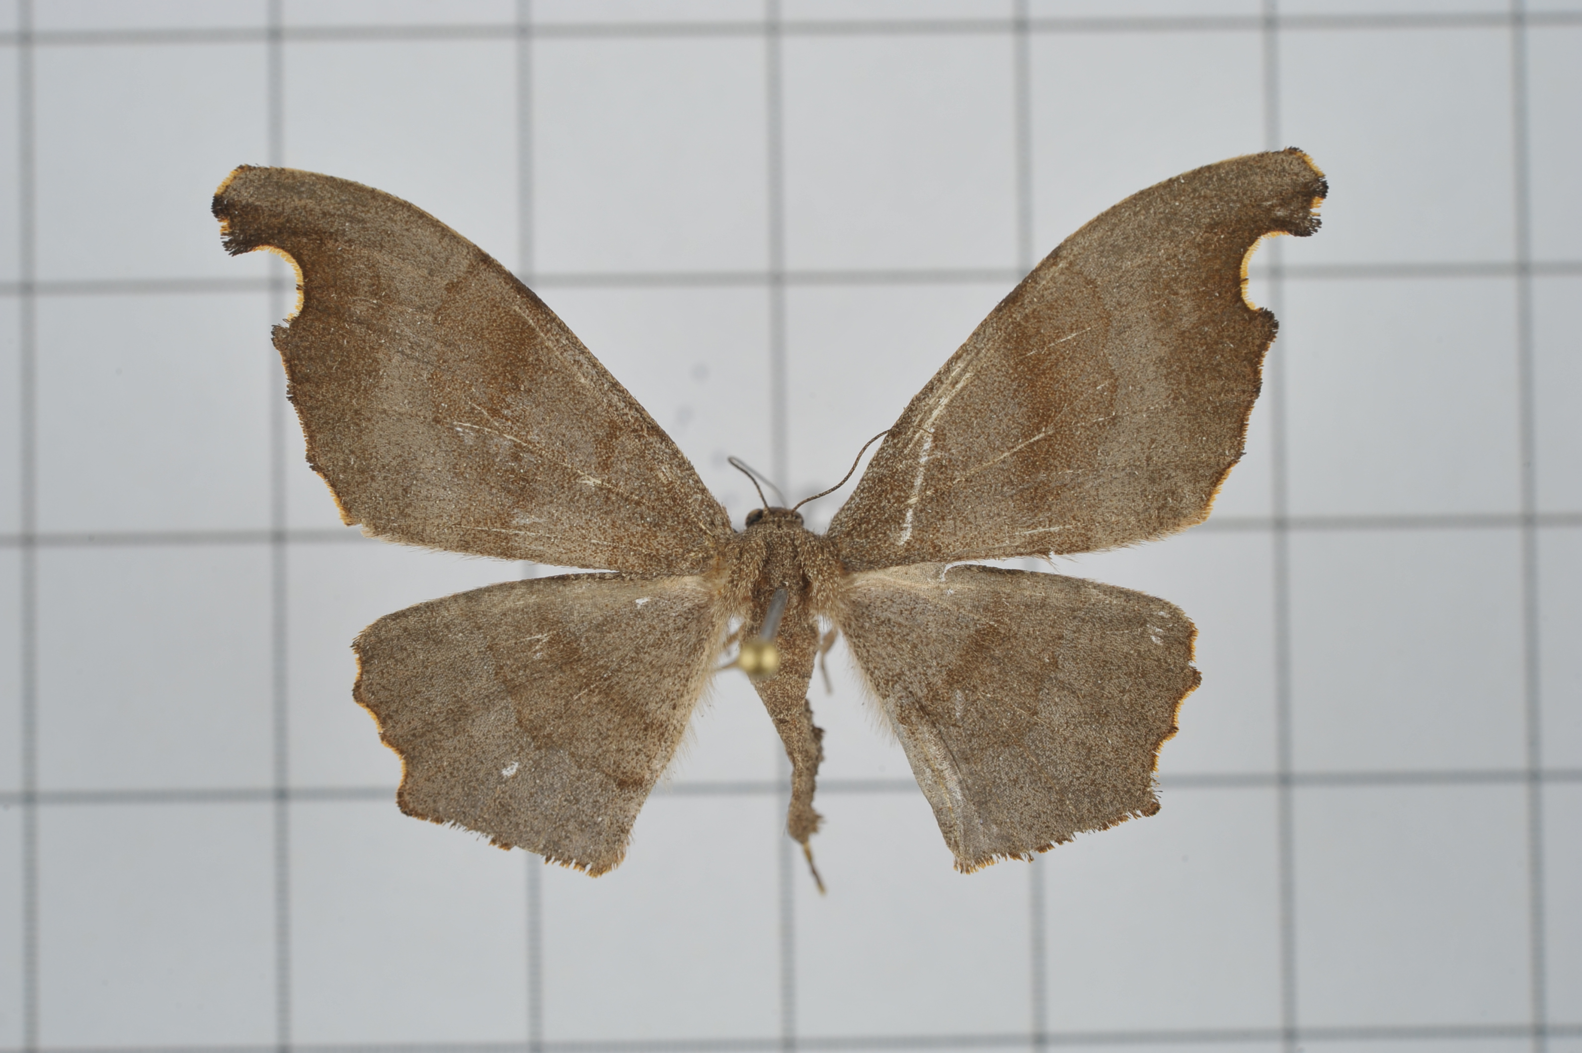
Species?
Hyposidra talaca talaca
